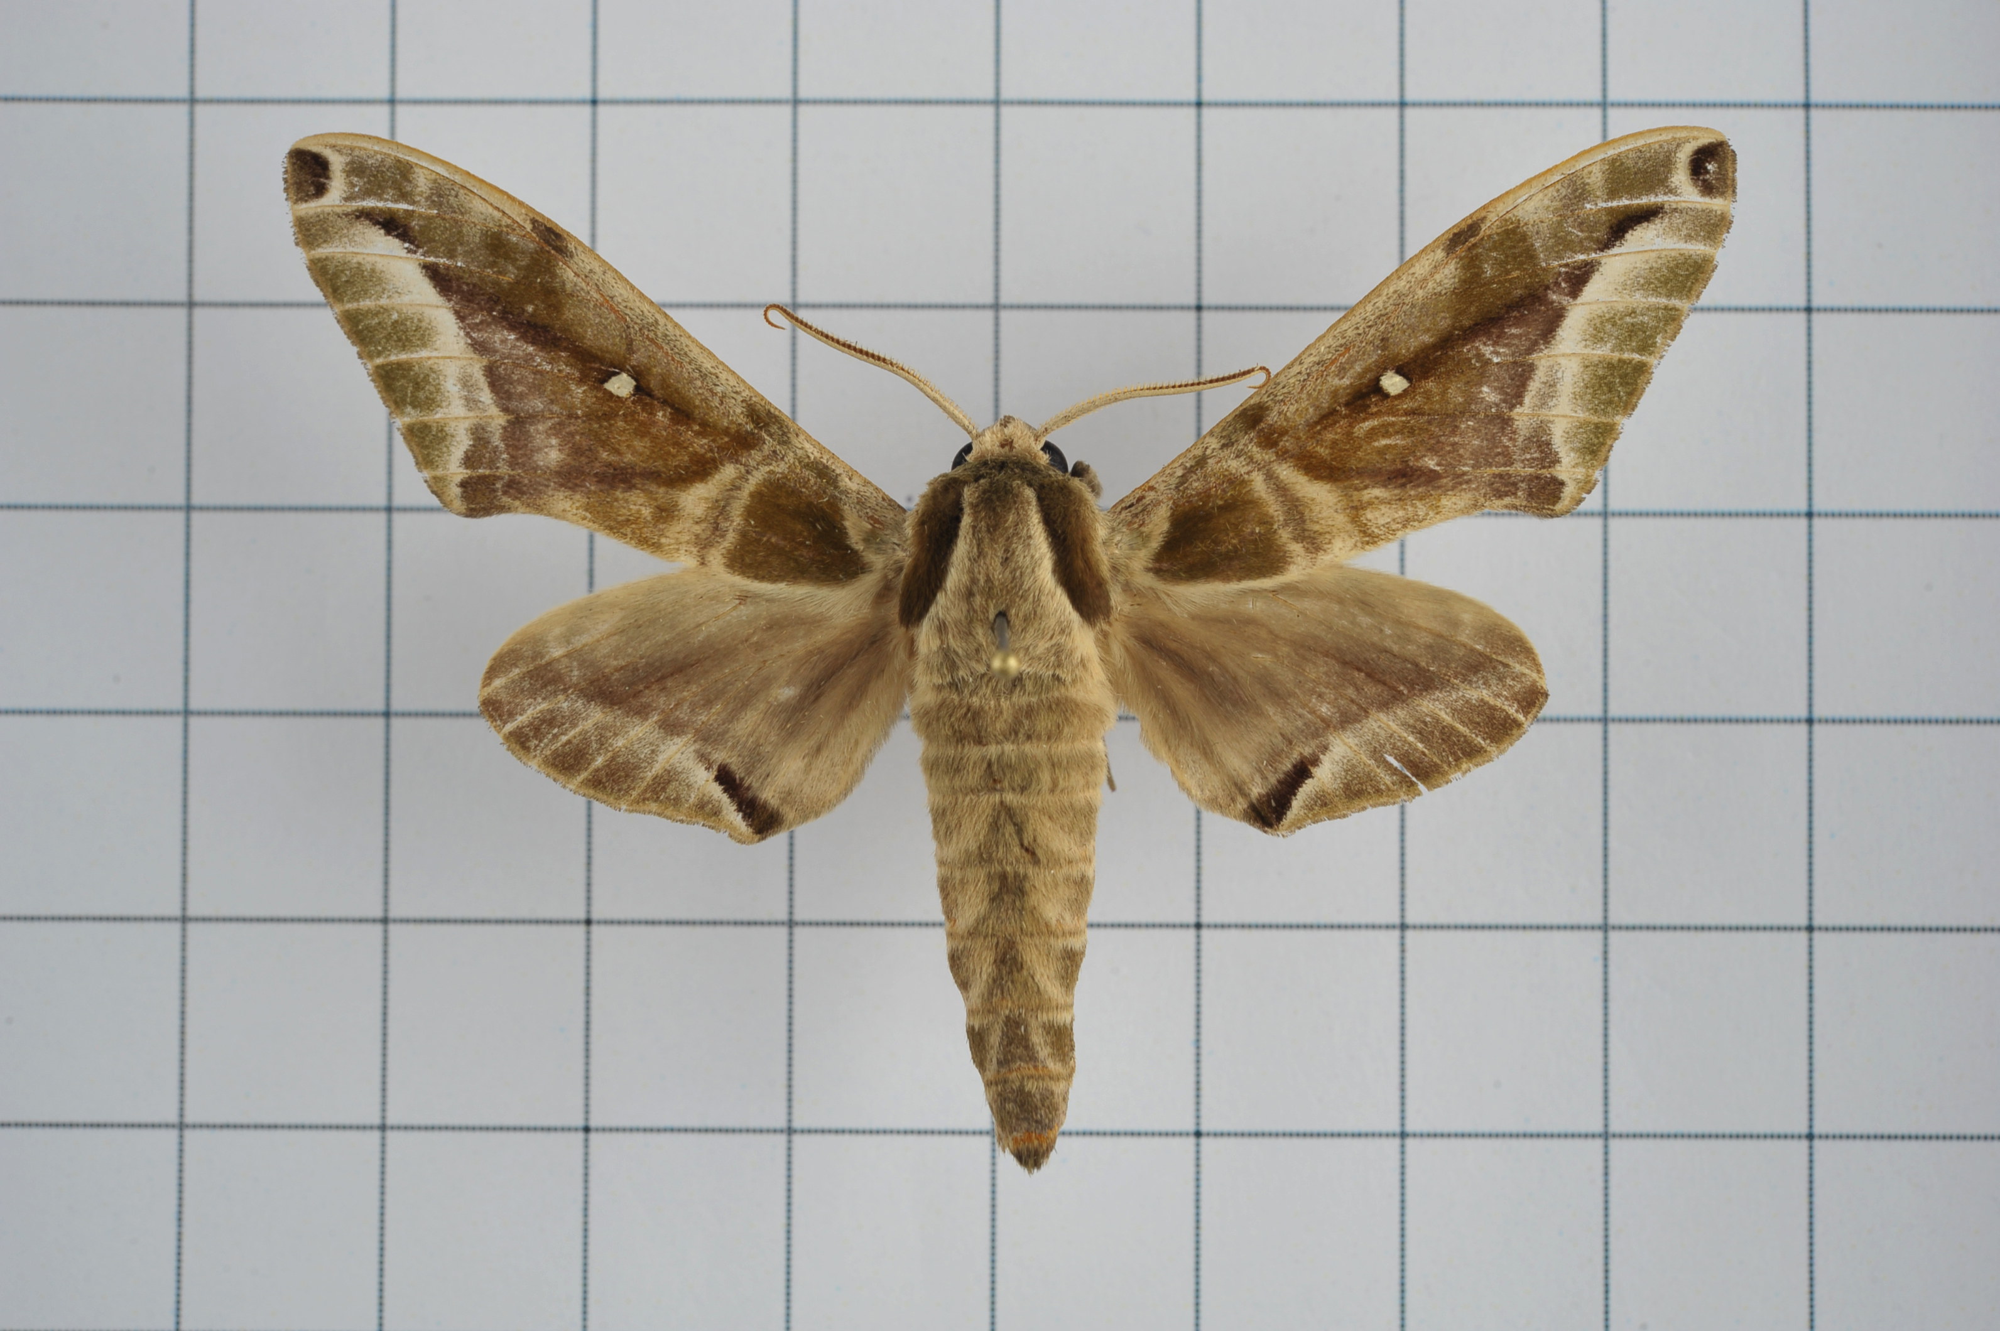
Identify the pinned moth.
Parum colligata
